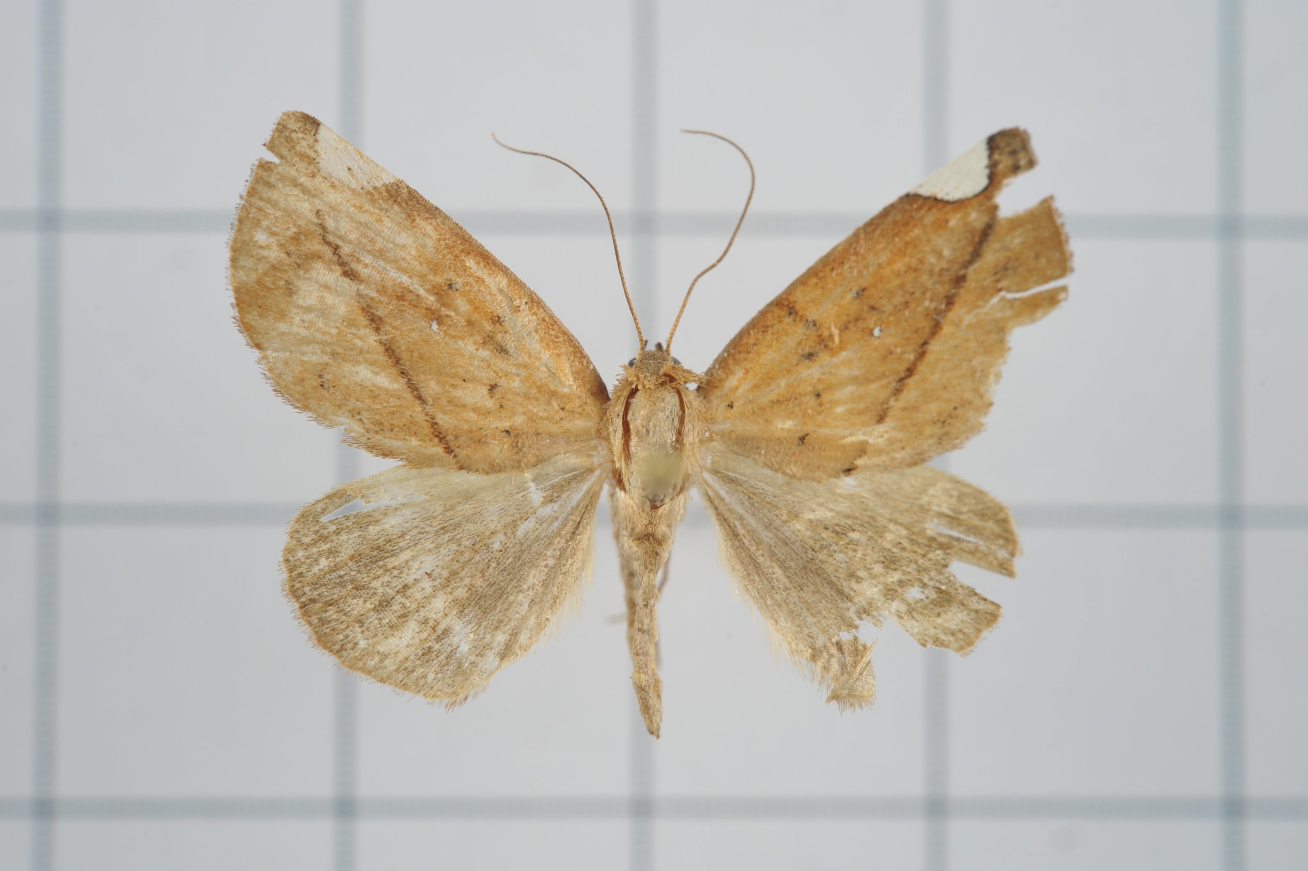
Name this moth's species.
Negeta contrariata
